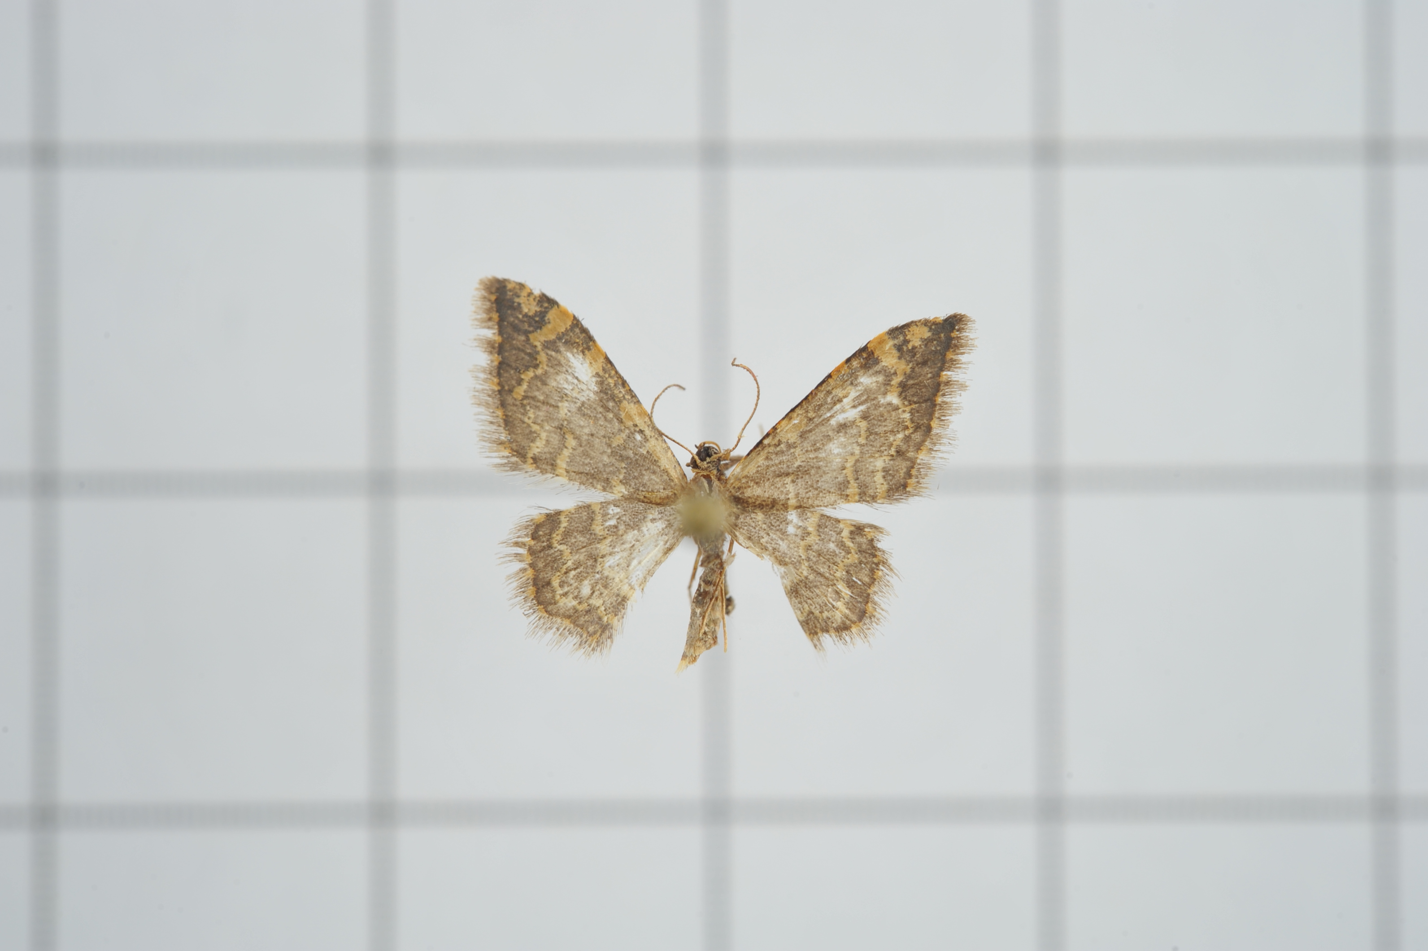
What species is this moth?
Lophophleps purpurea
